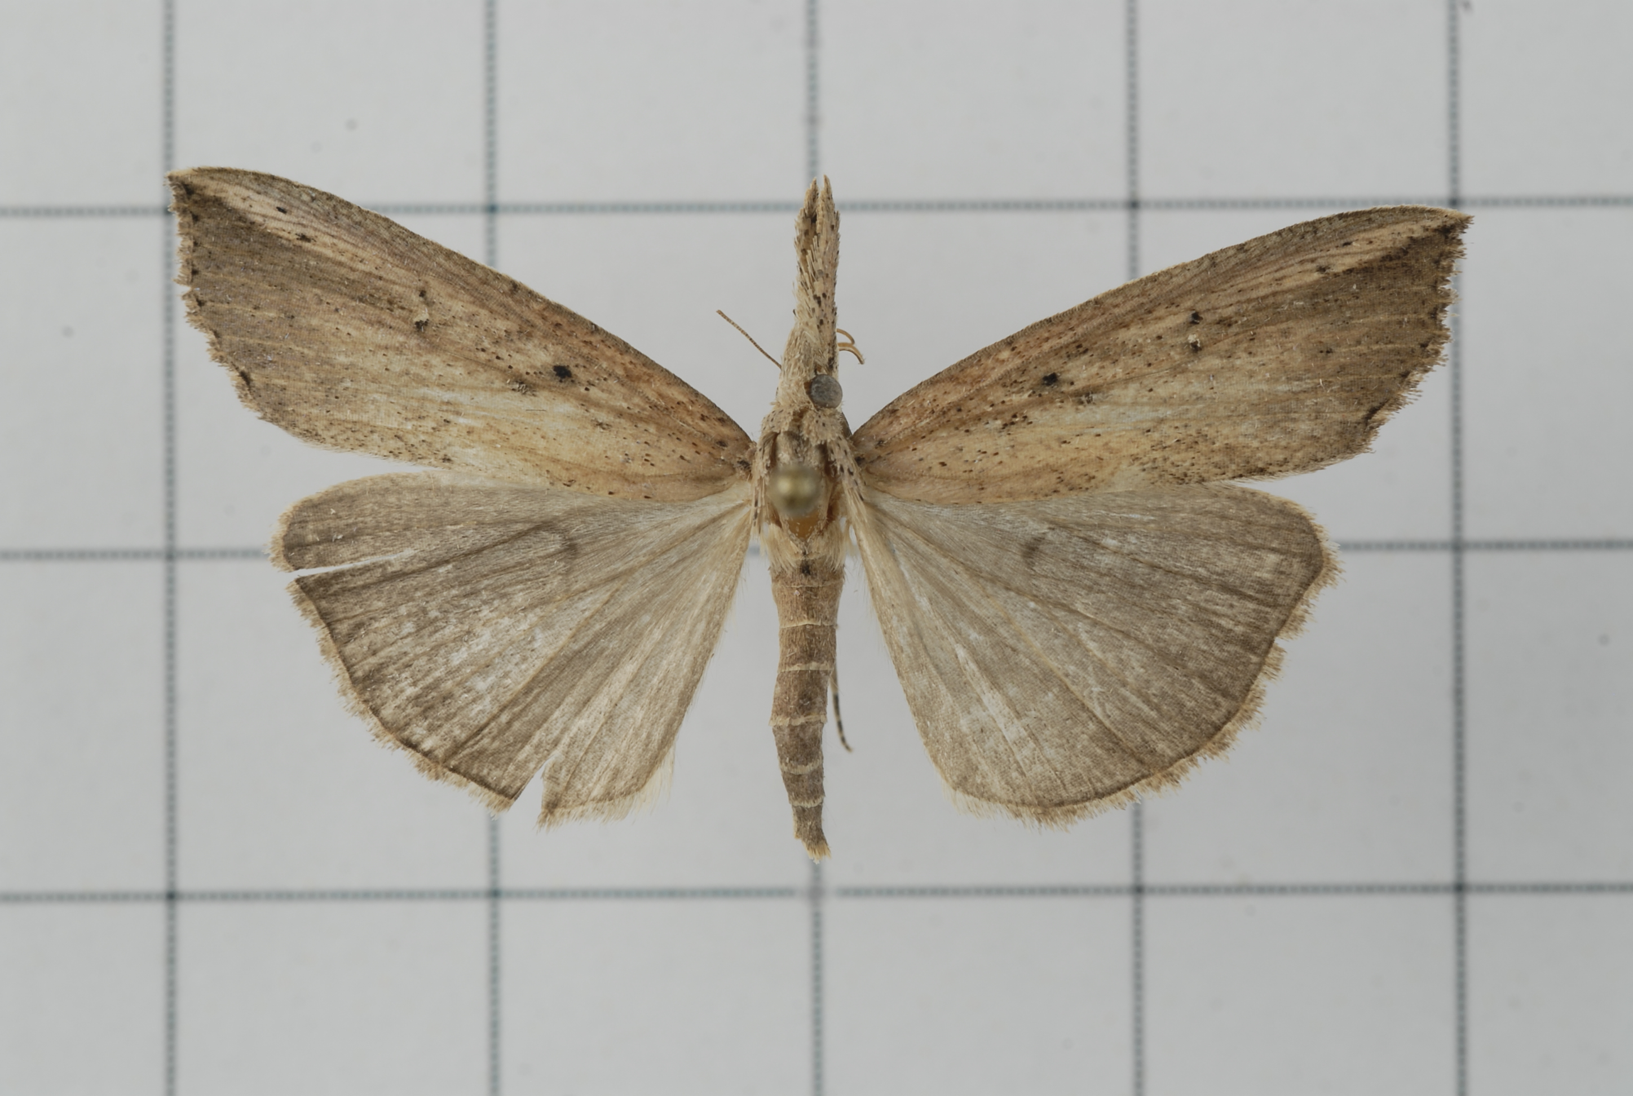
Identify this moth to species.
Hypena longipennis
